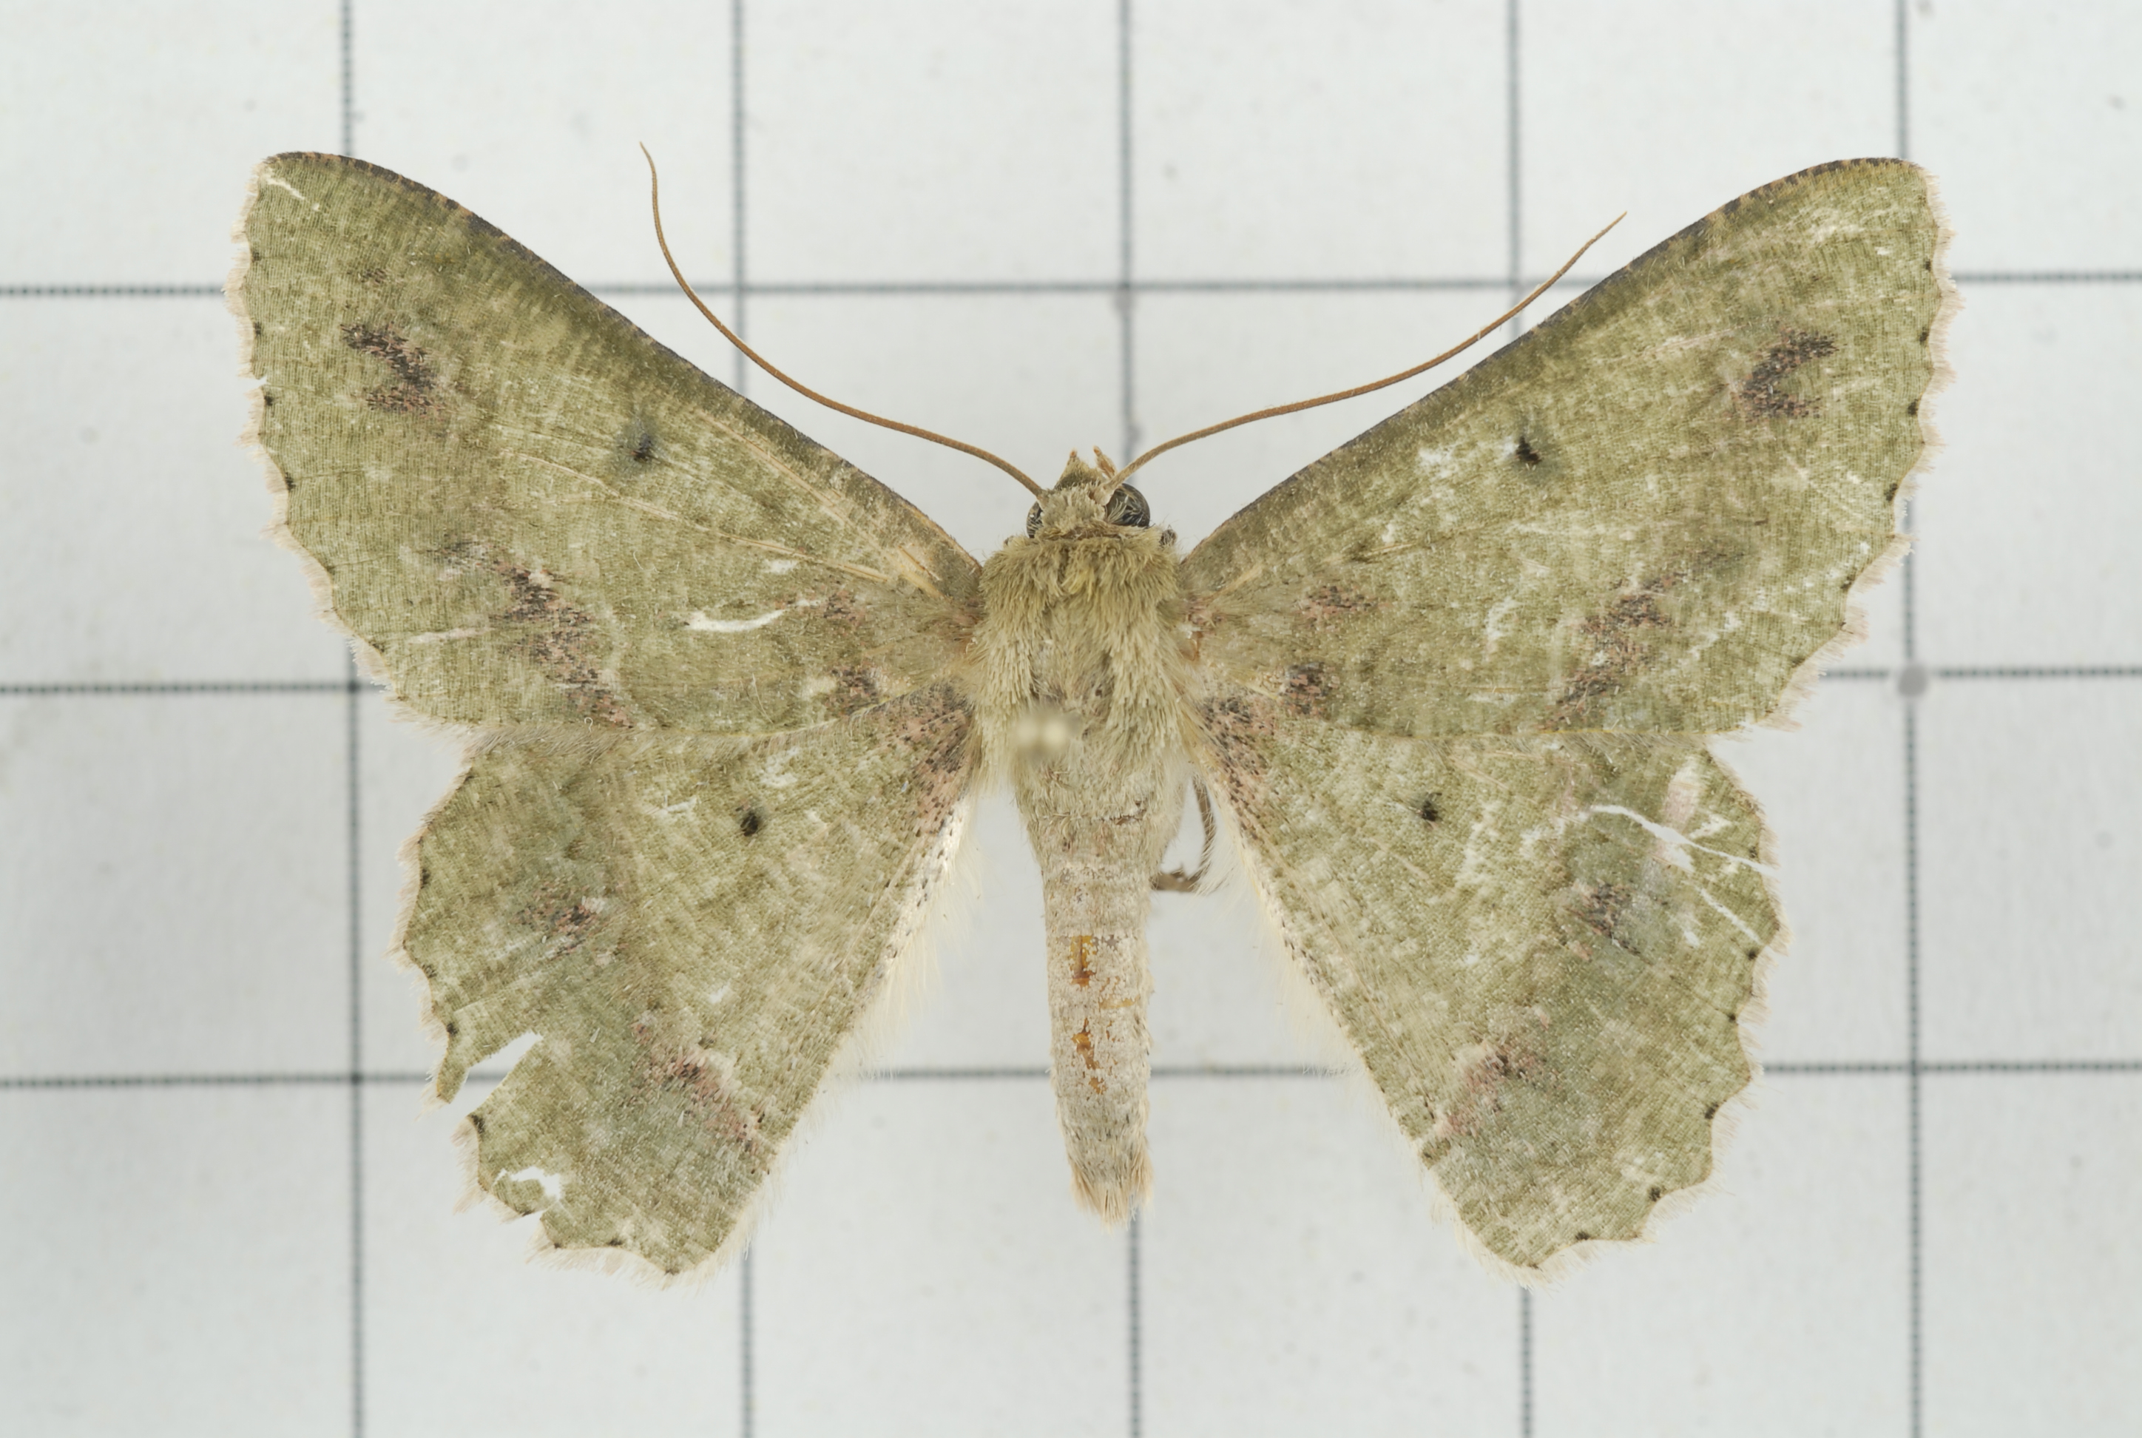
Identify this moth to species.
Herochroma cristata
